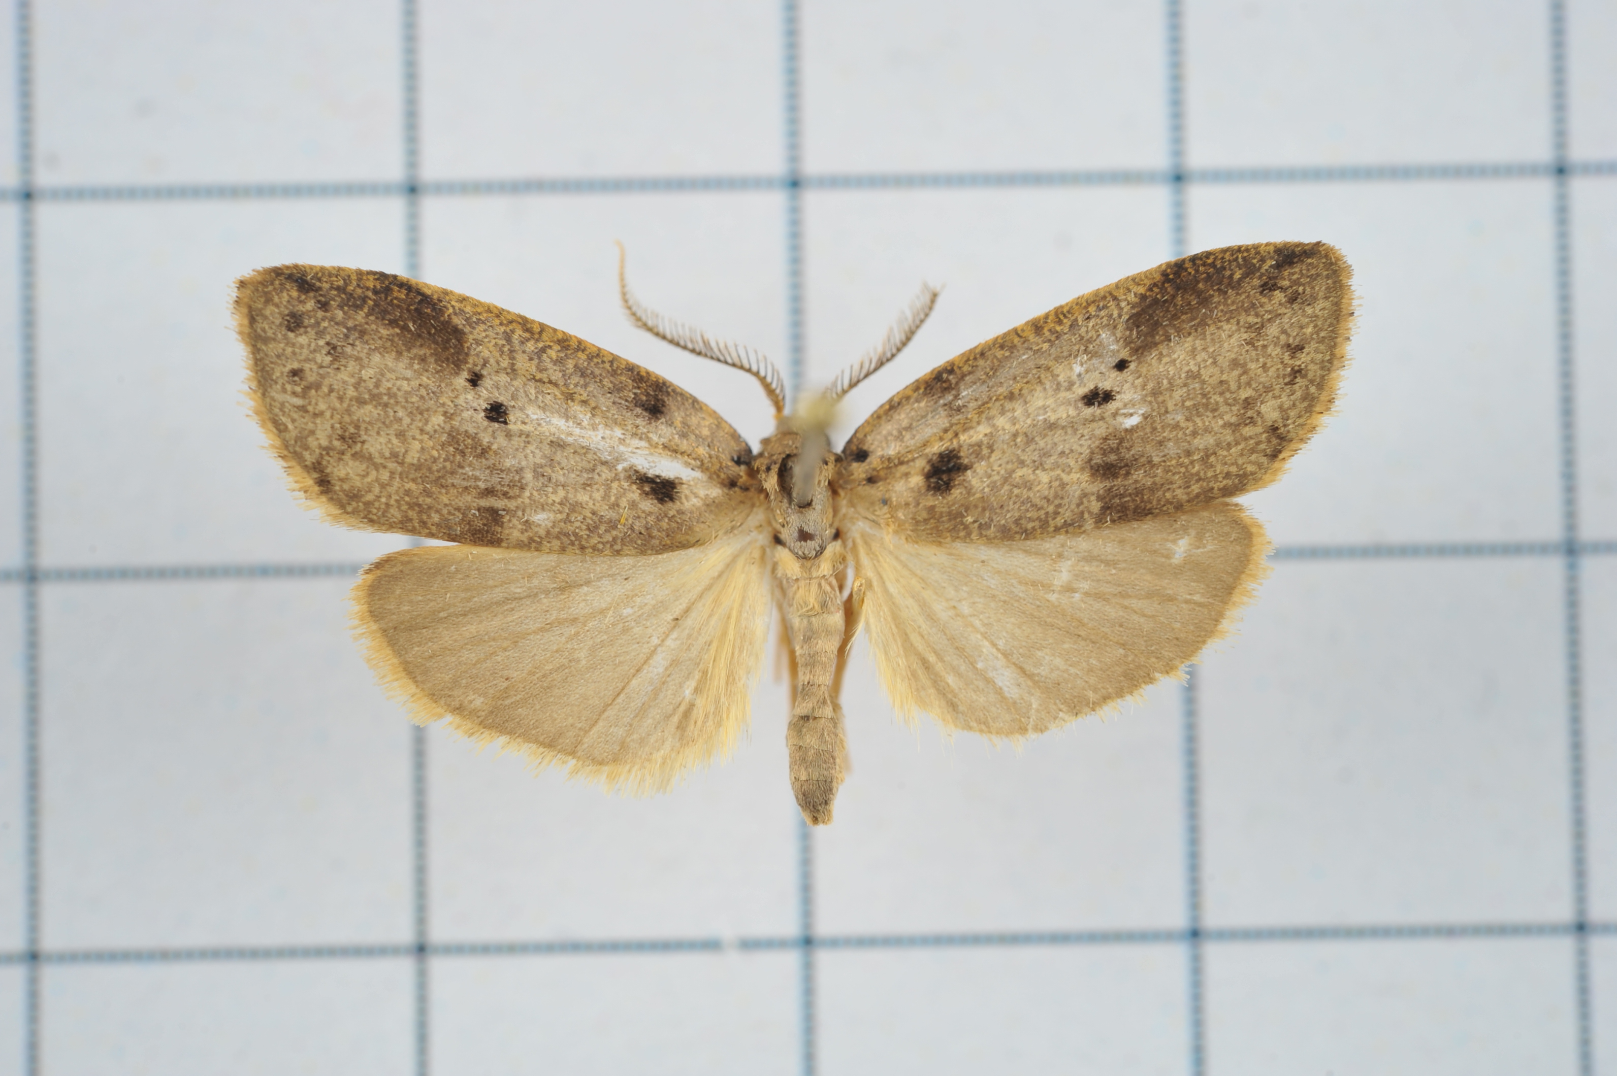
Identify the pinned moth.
Eugoa grisea
